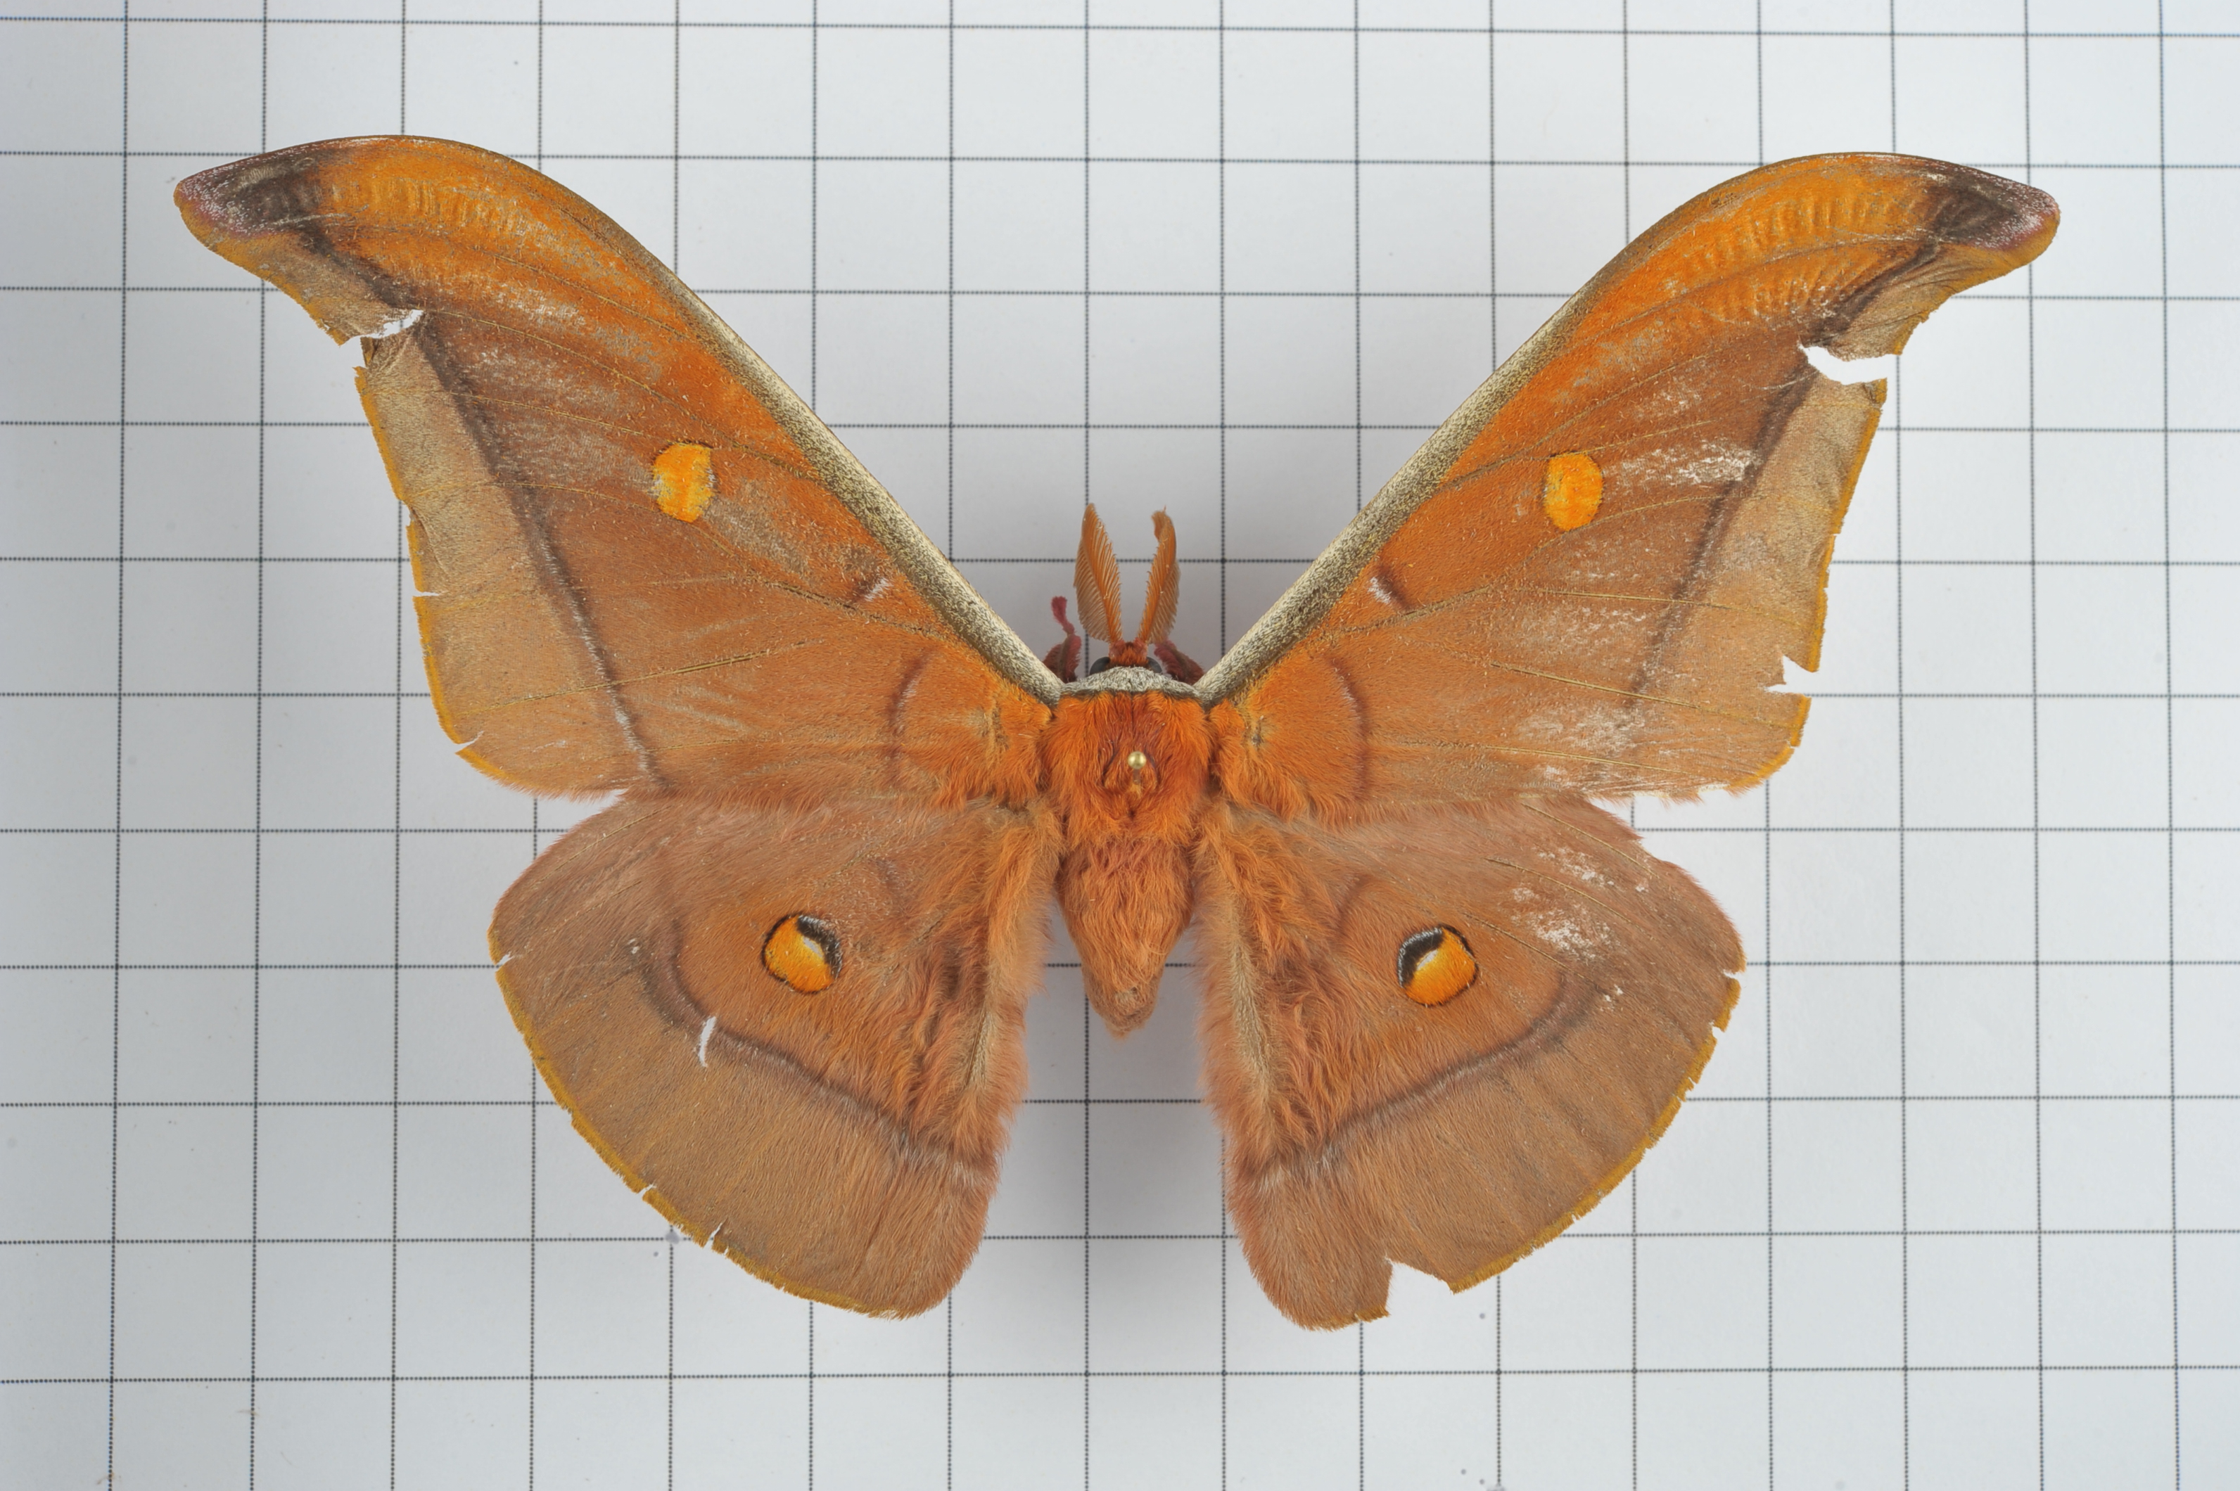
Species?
Antheraea formosana
